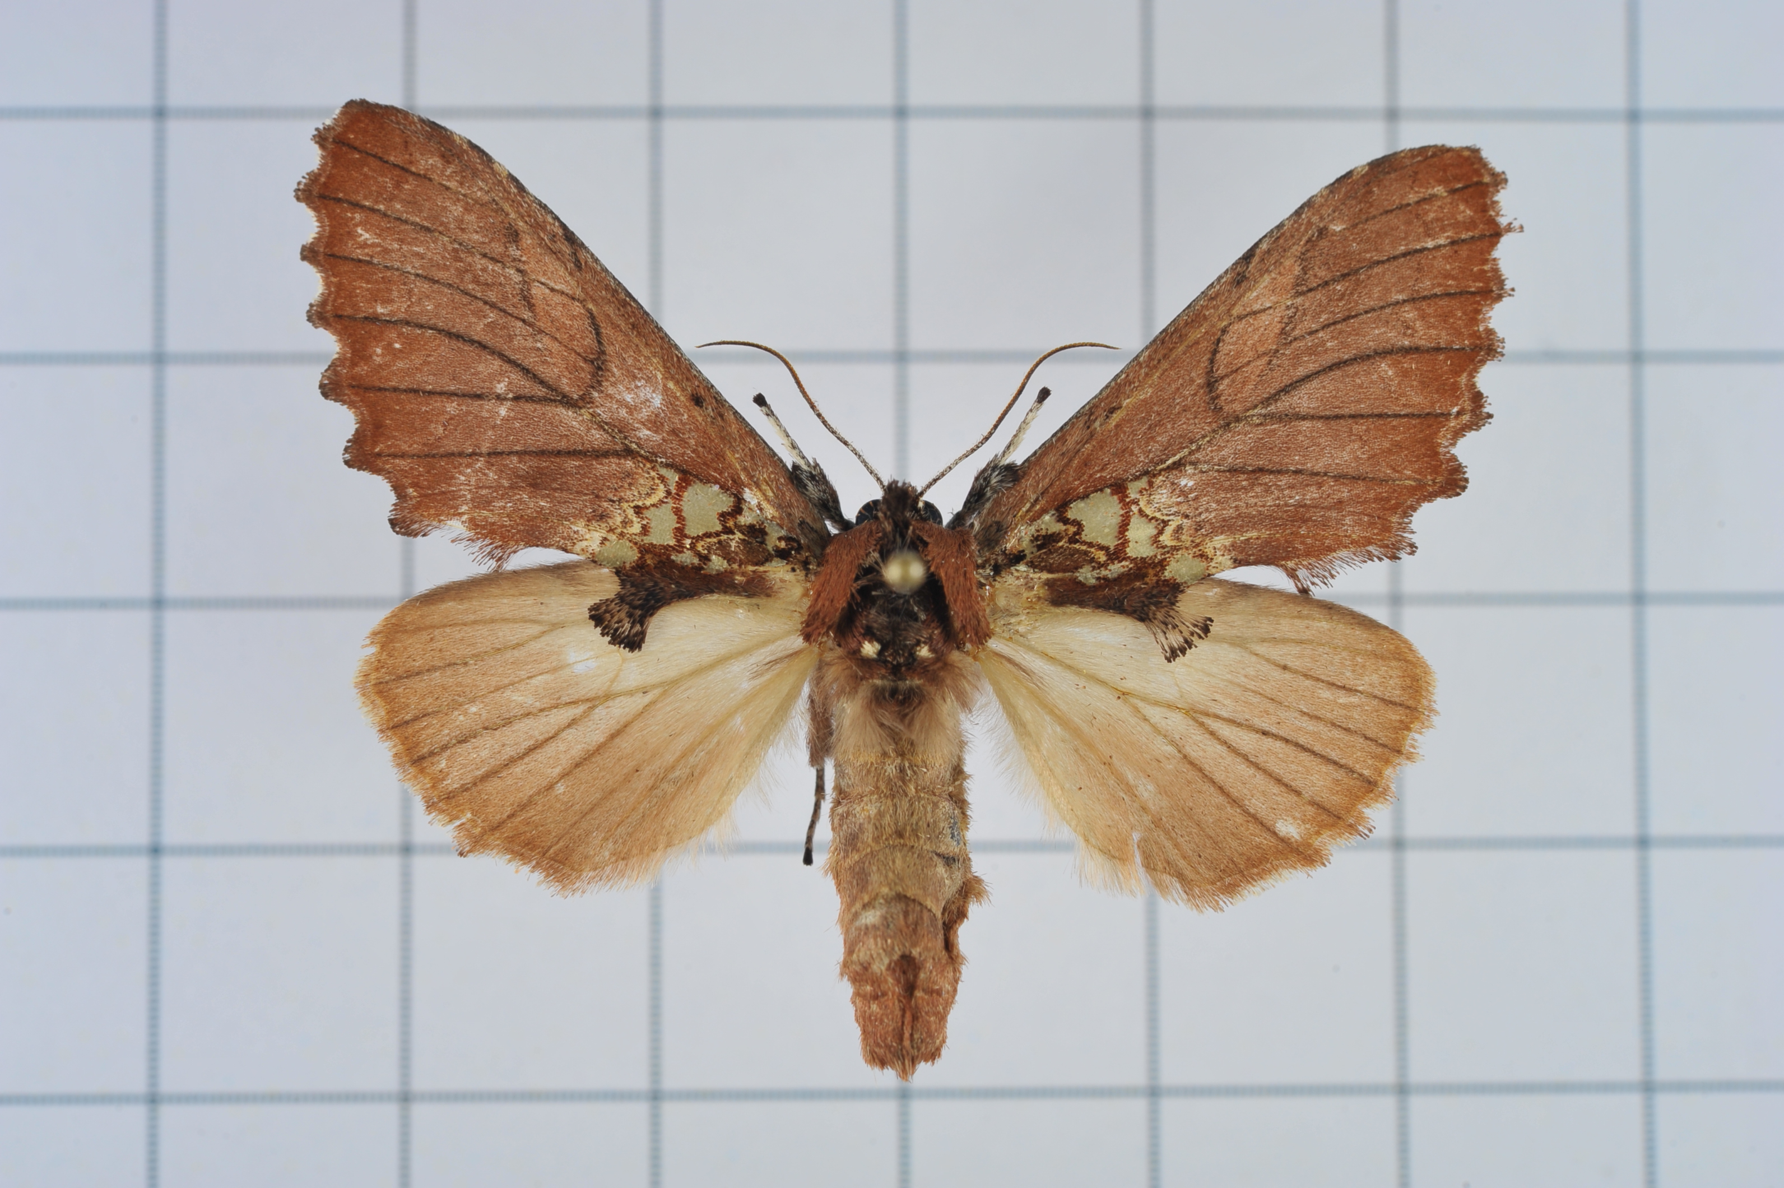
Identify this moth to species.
Spatalia dives angustipennis
